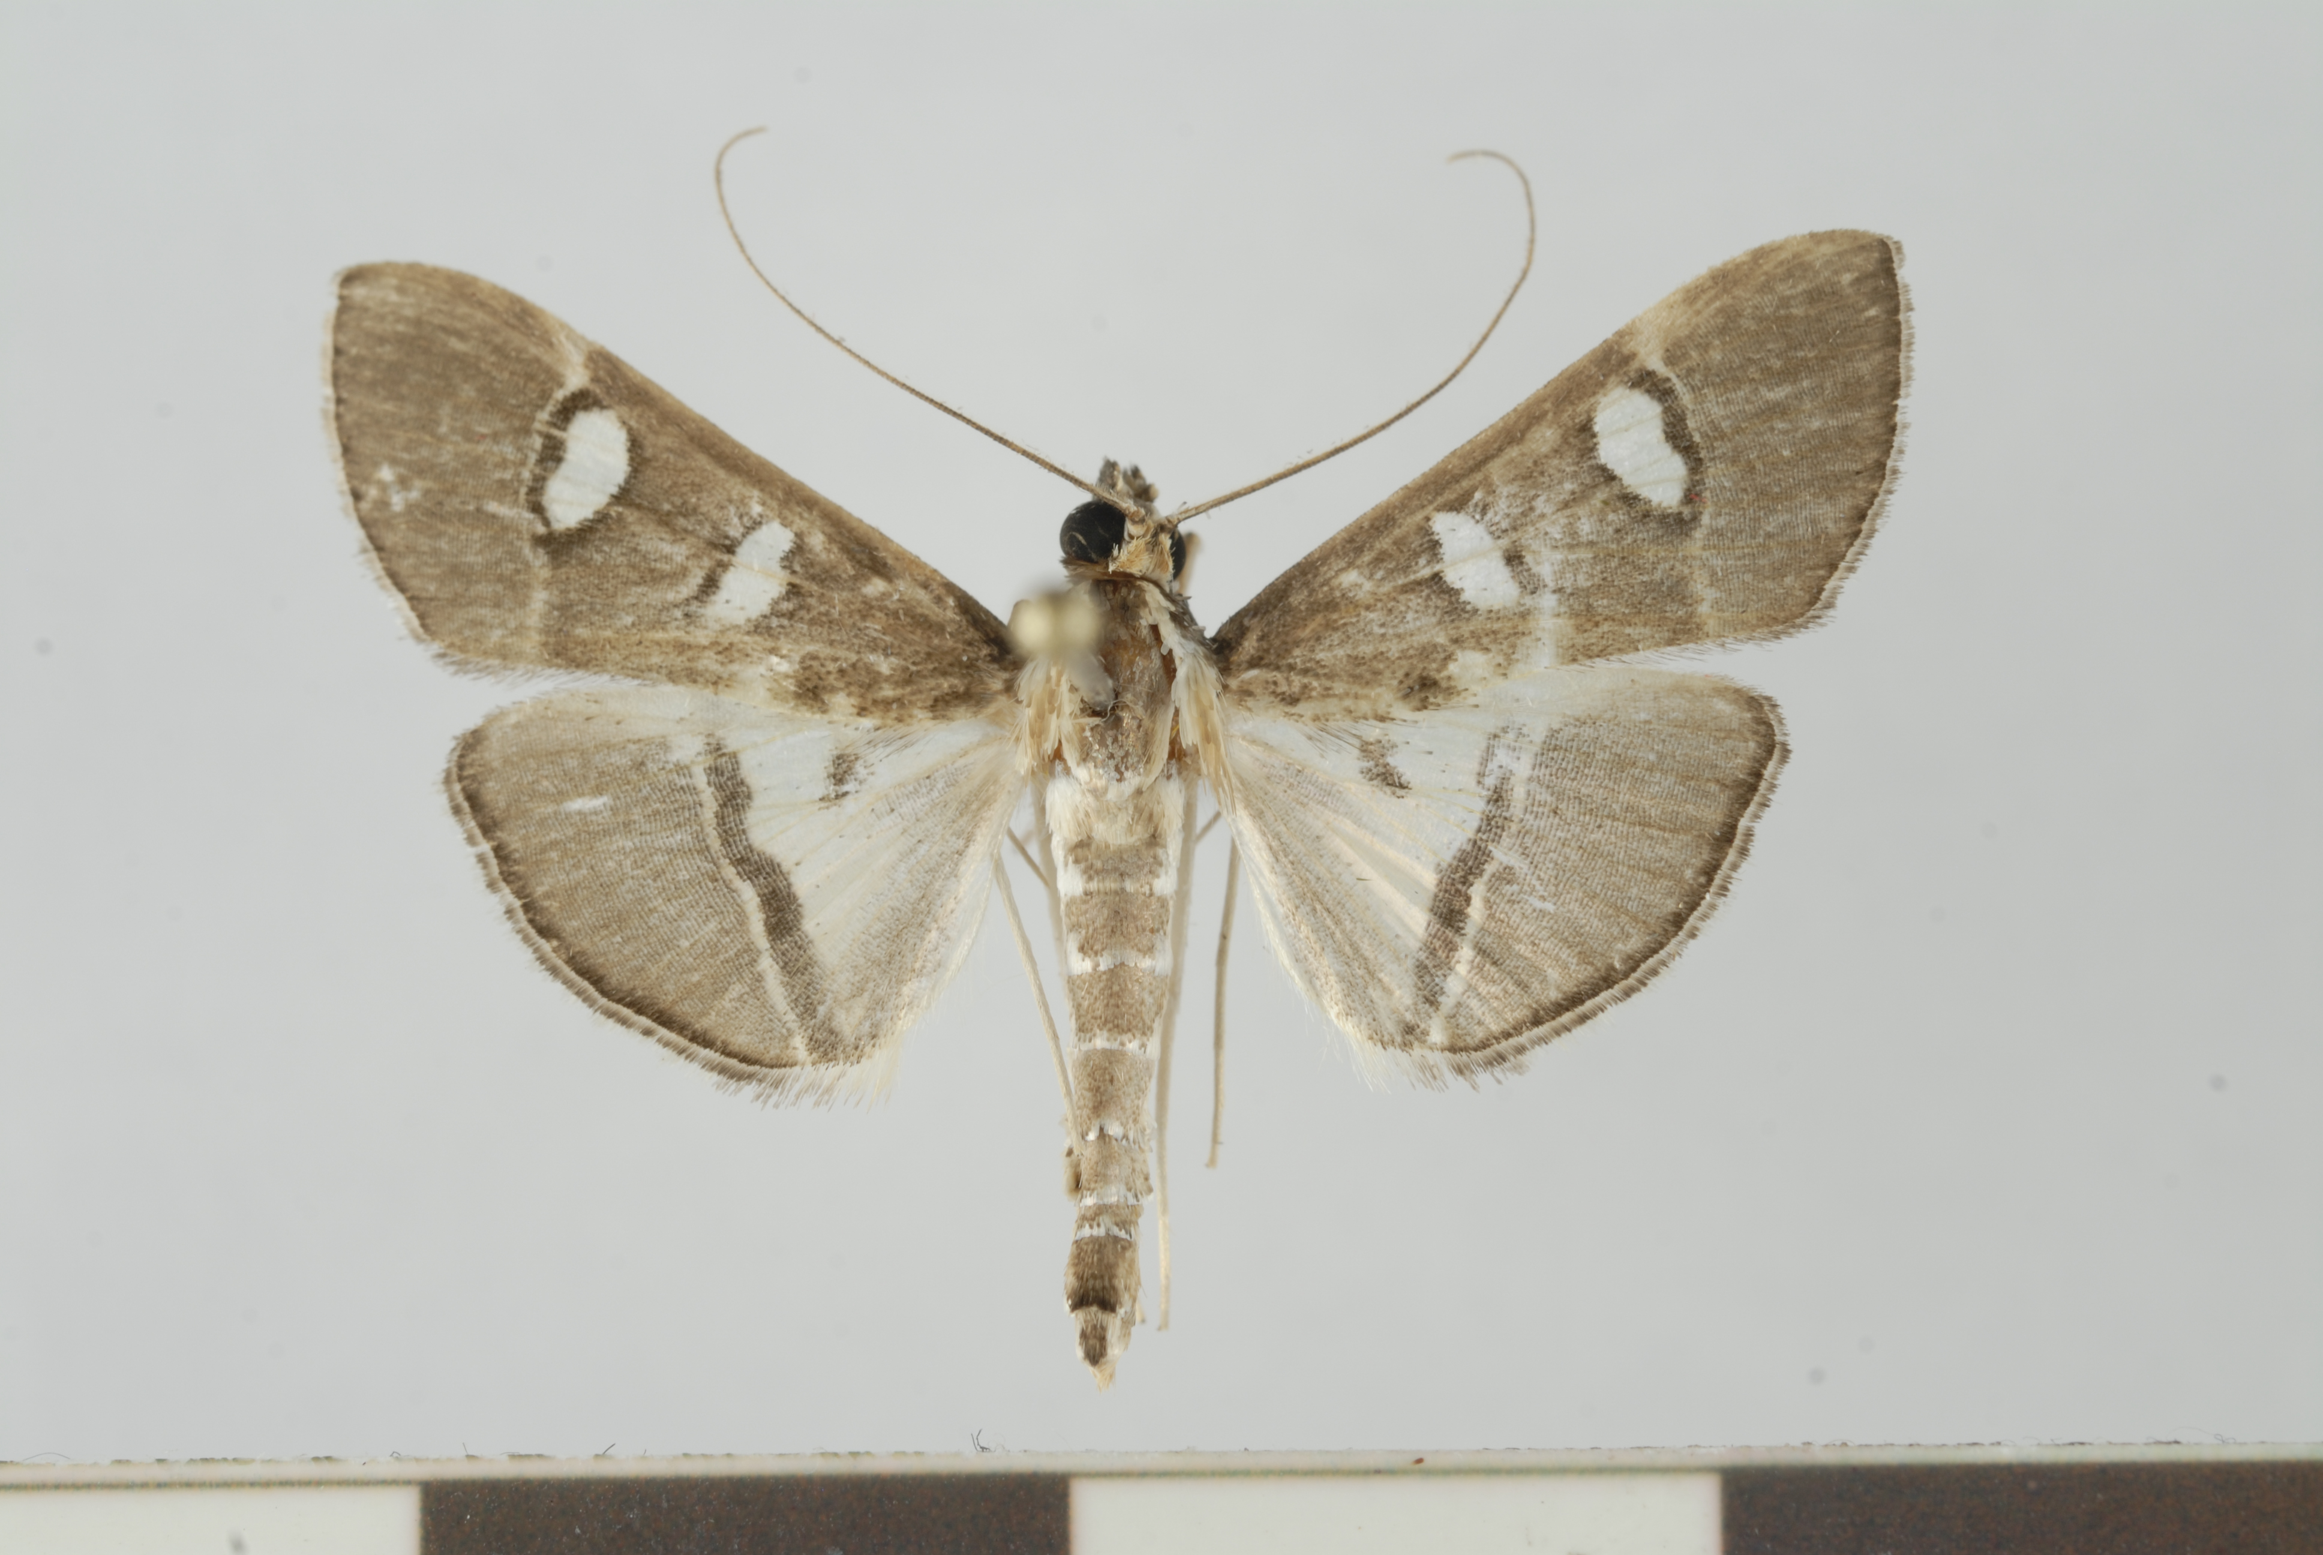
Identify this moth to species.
Glyphodes crithealis
